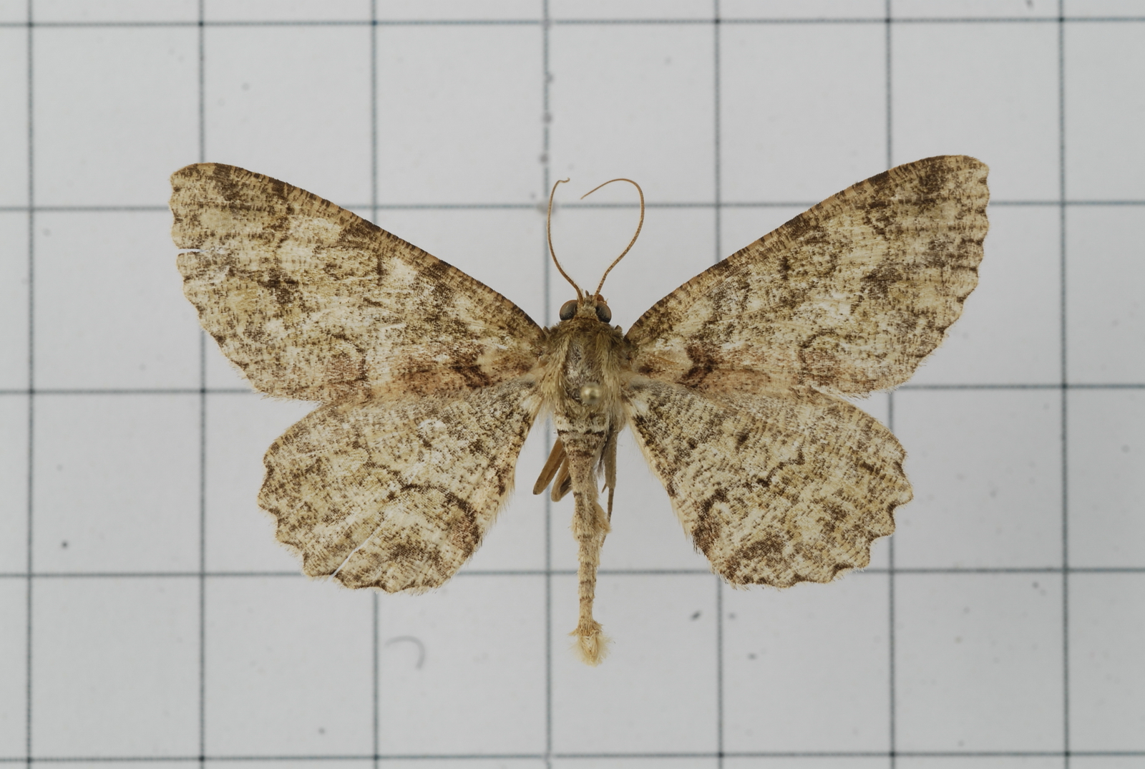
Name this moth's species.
Paradarisa chloauges chloauges
